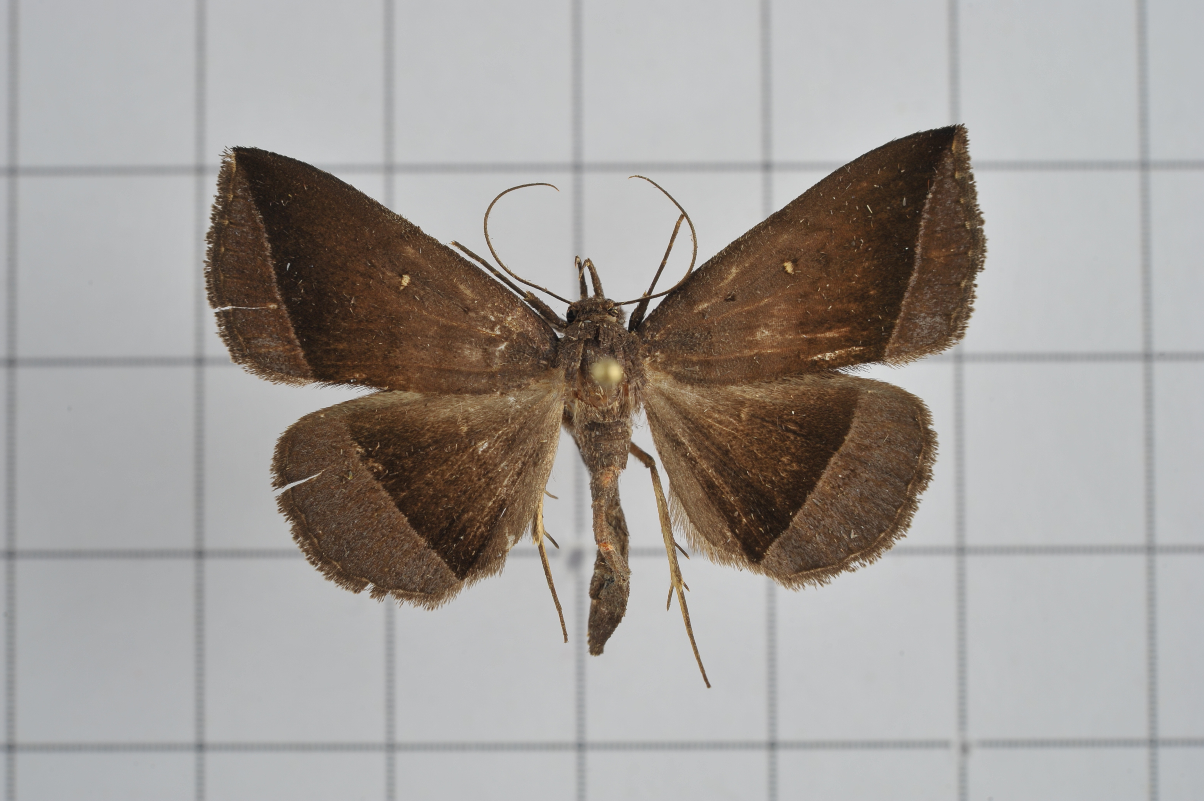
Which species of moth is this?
Hadennia hisbonalis
